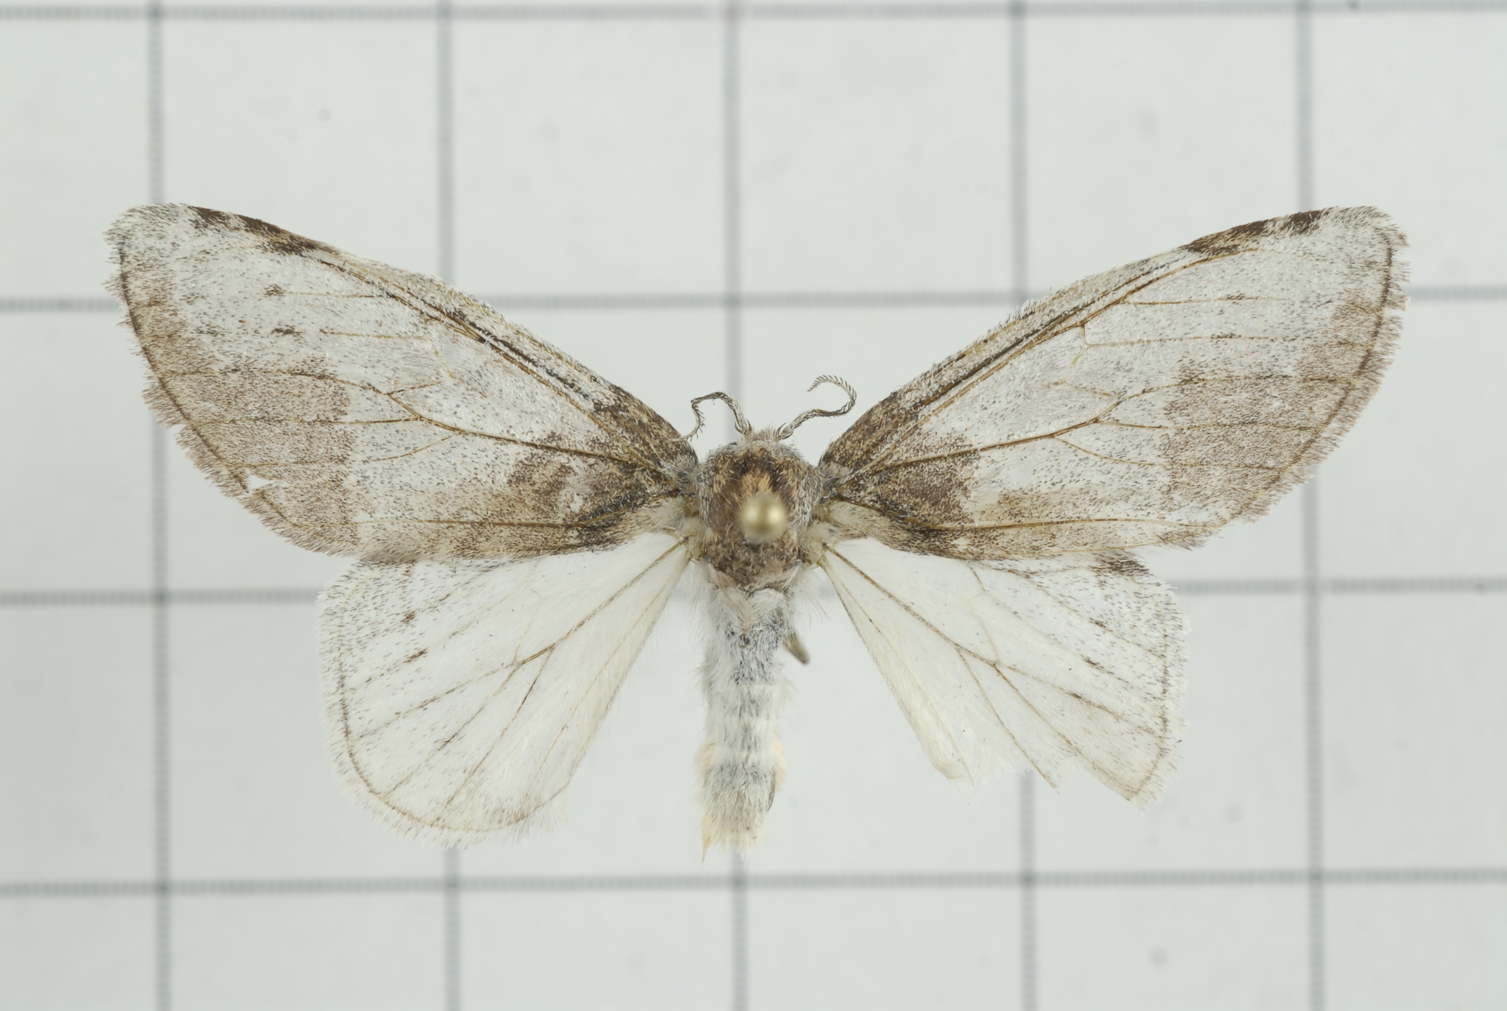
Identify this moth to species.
Liparopsis postalbida
